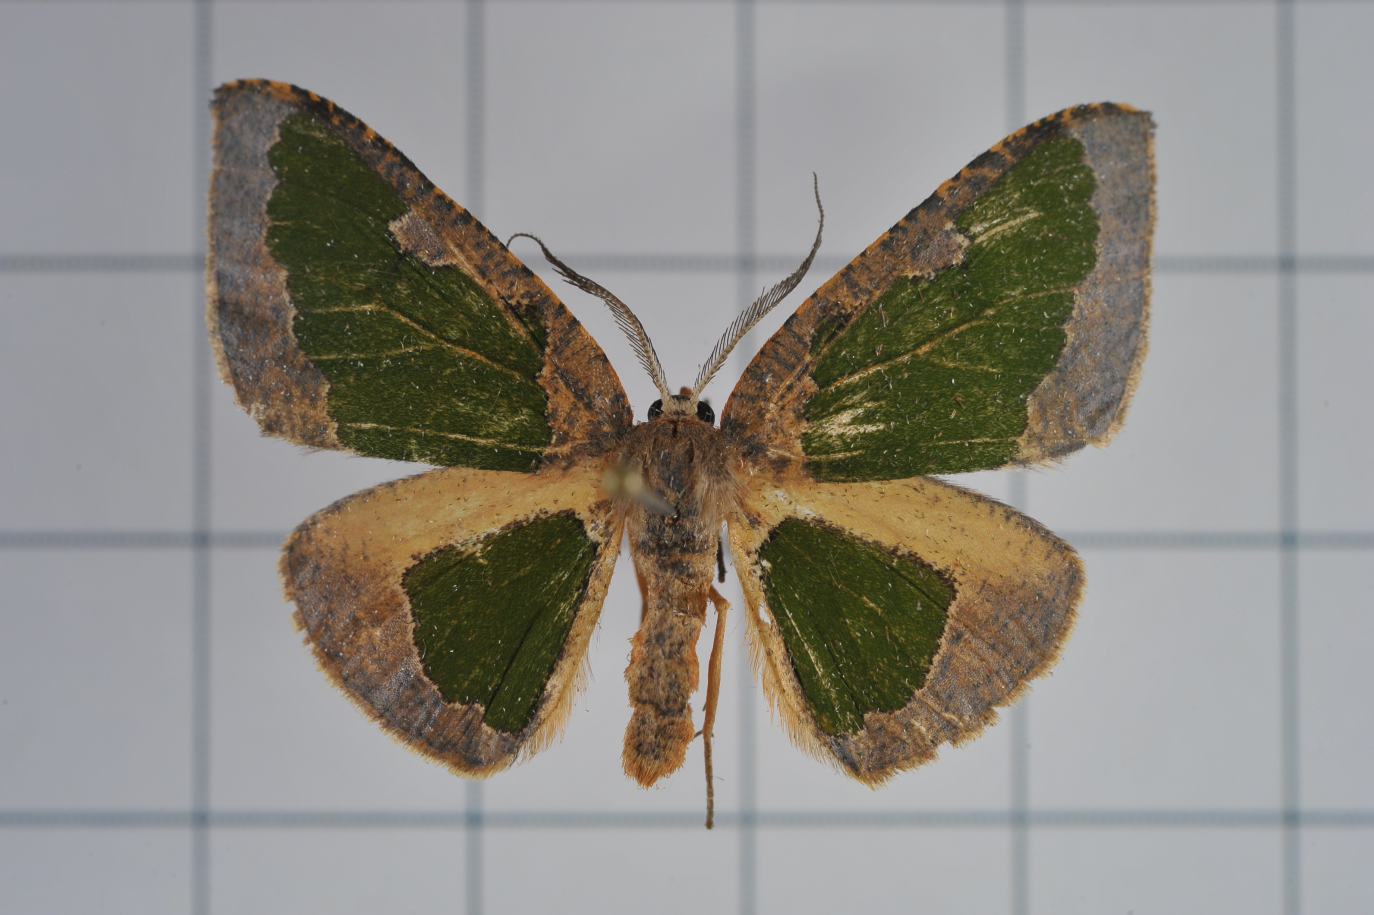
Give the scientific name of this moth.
Celenna festivaria formosensis
